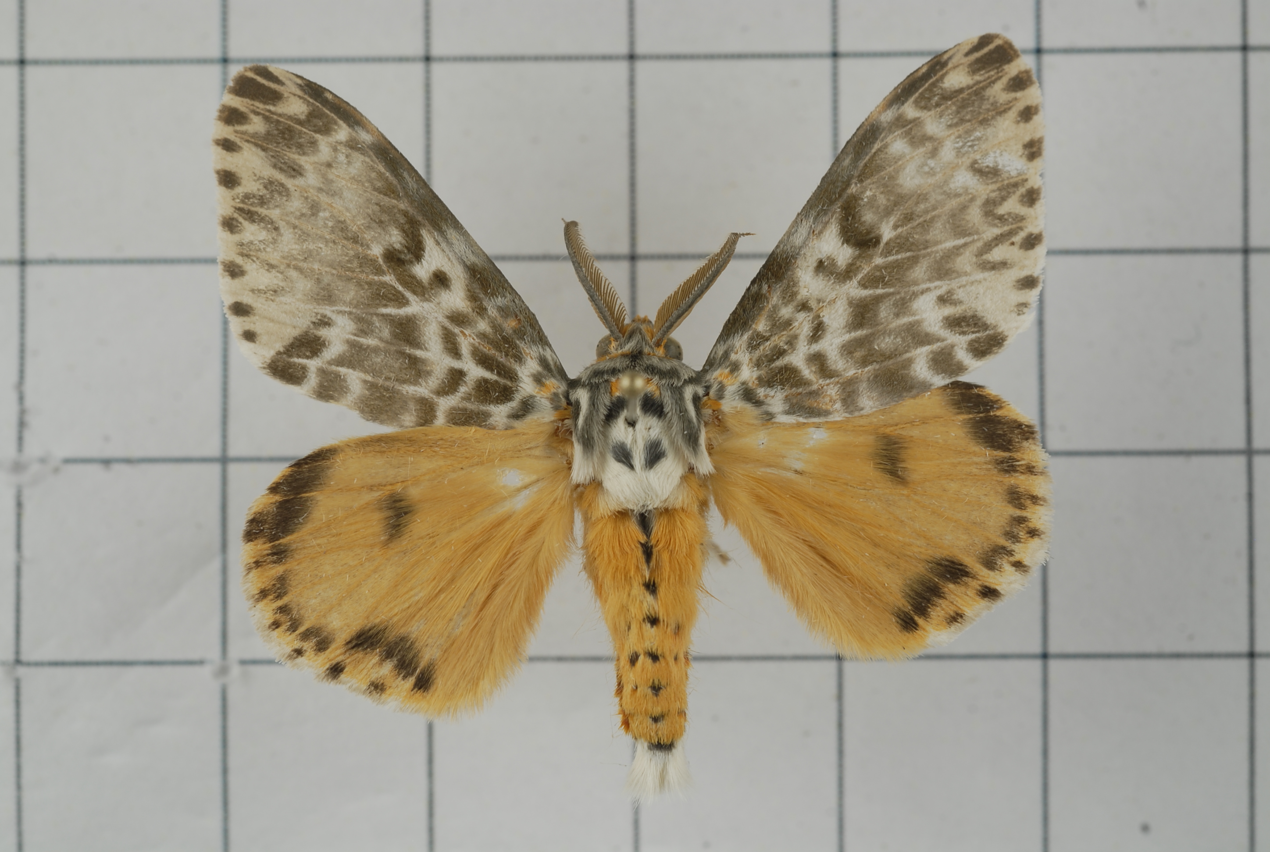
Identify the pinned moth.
Lymantria mathura subpallida
